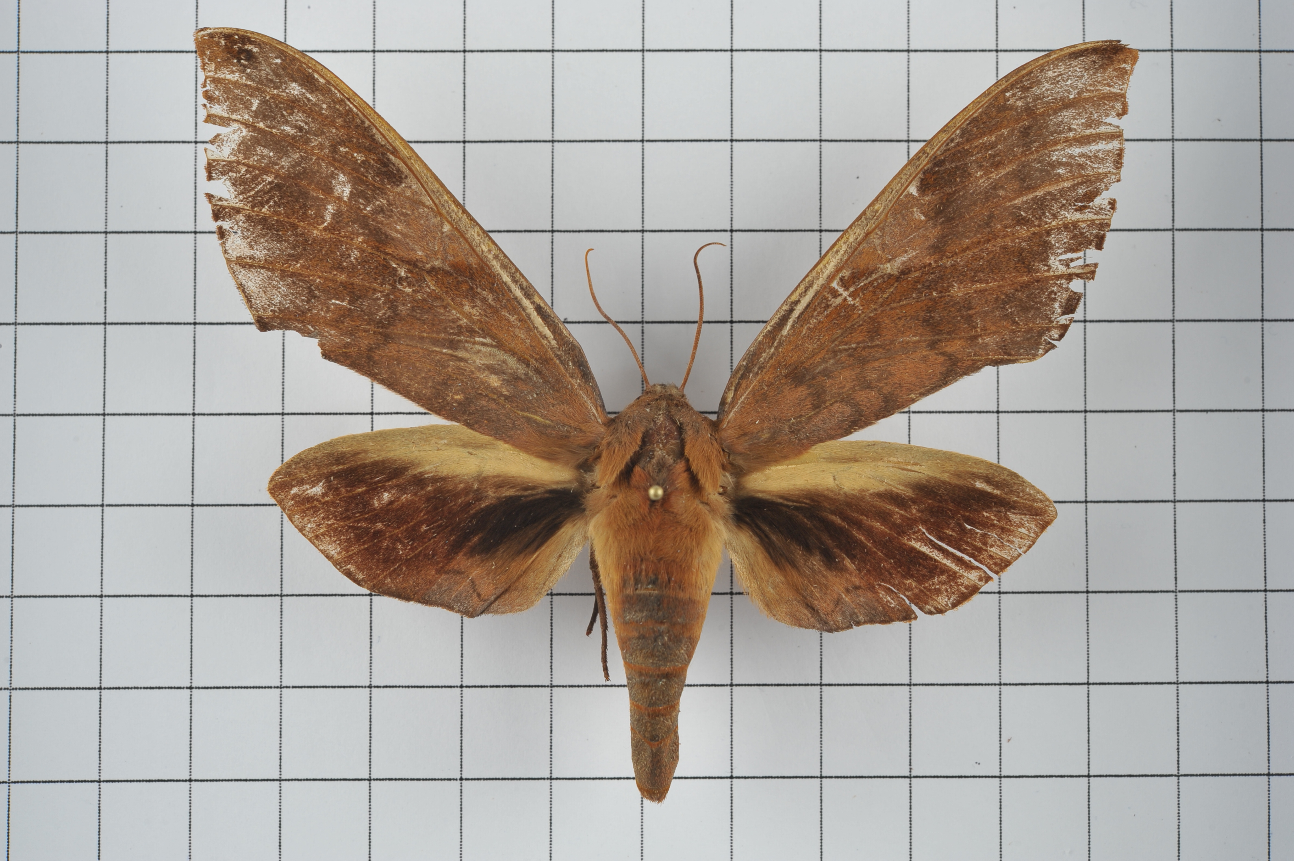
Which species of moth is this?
Clanis bilineata formosana
